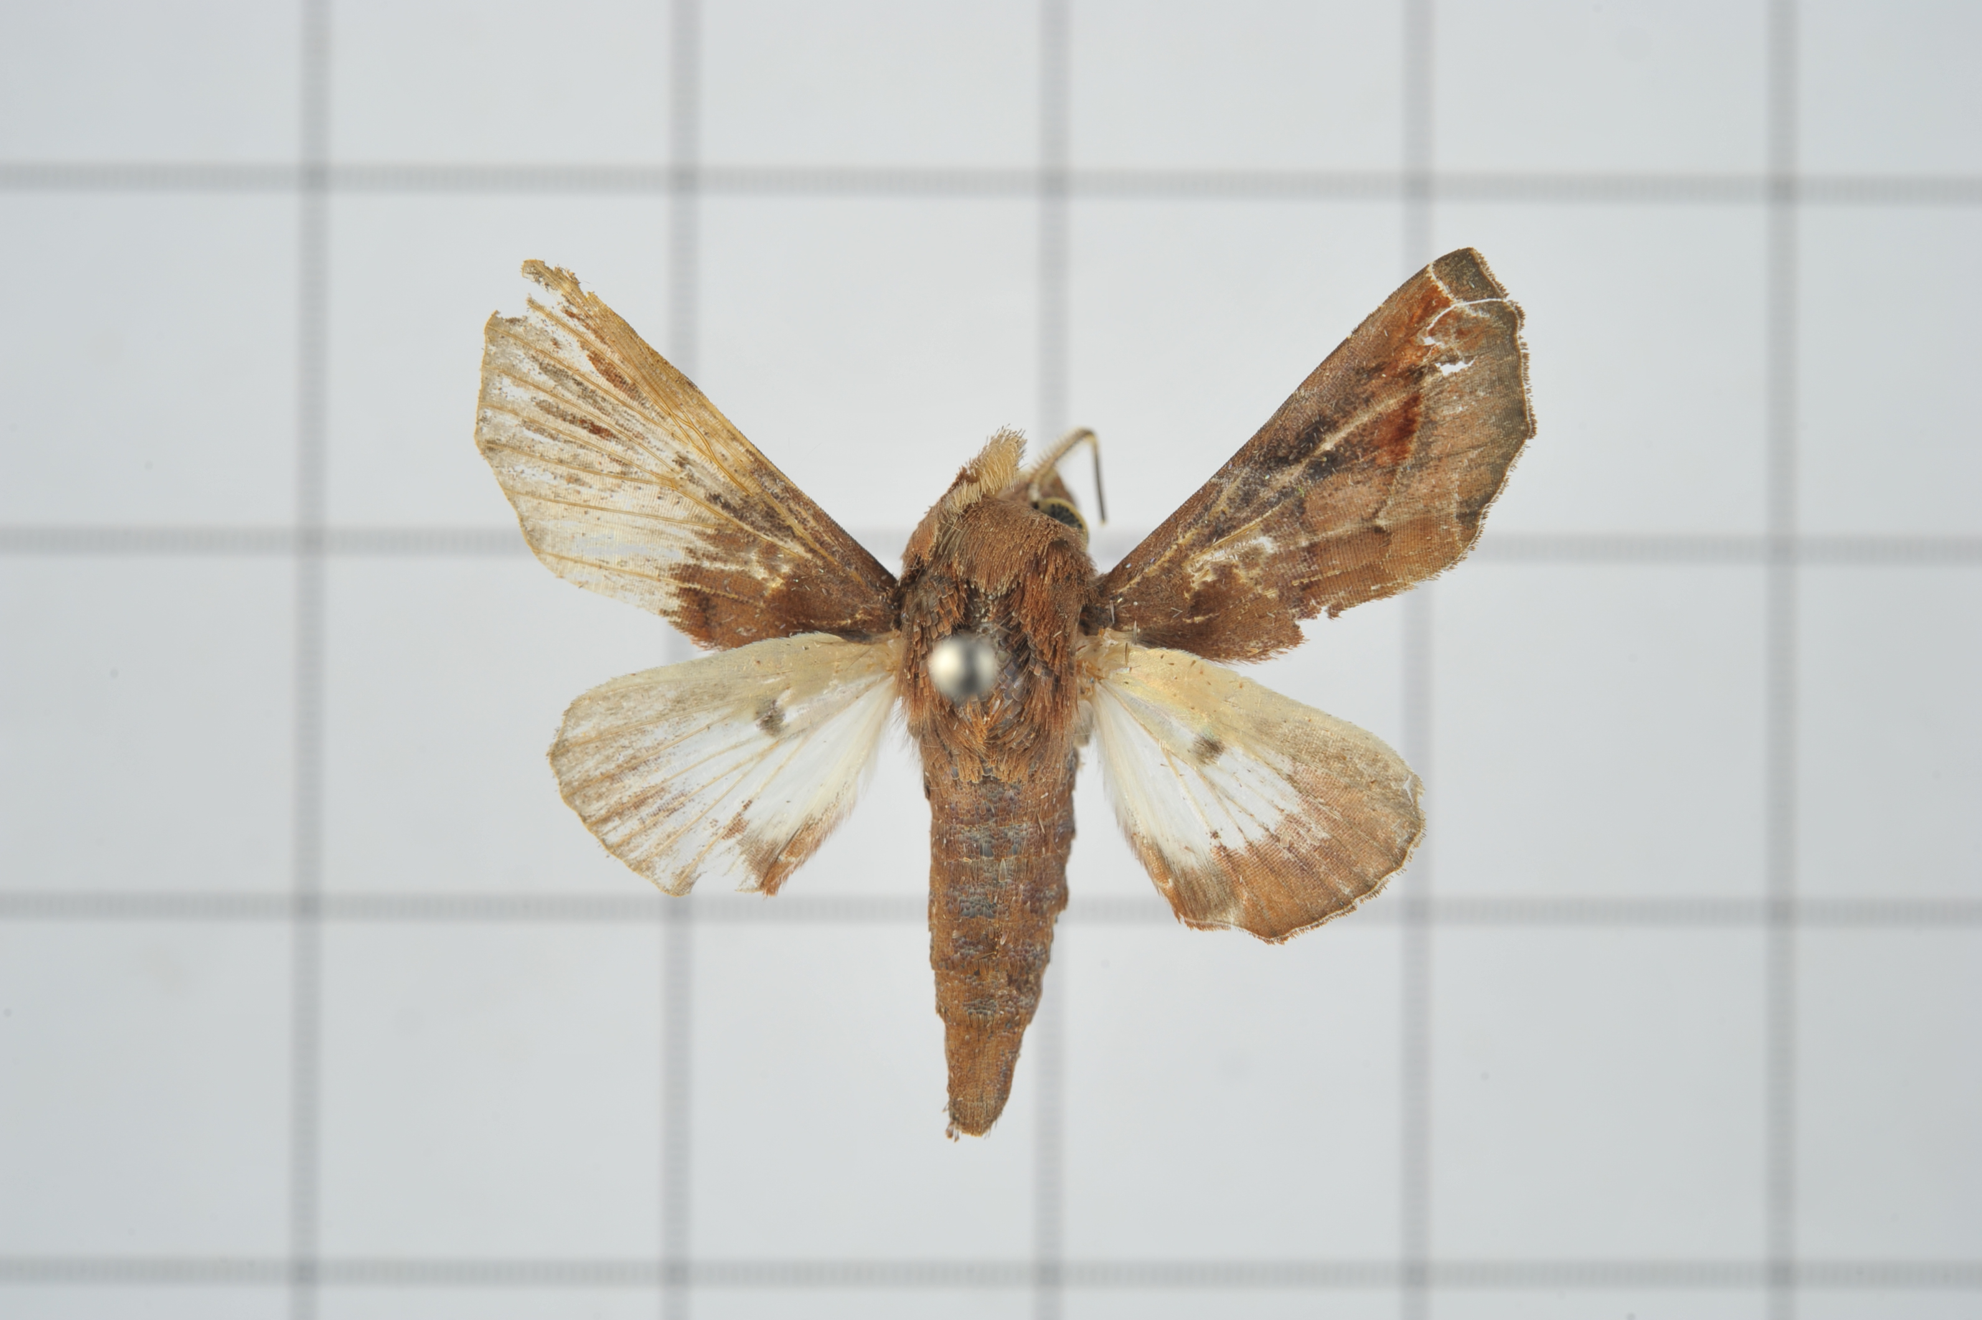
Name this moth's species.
Penicillaria jocosatrix
